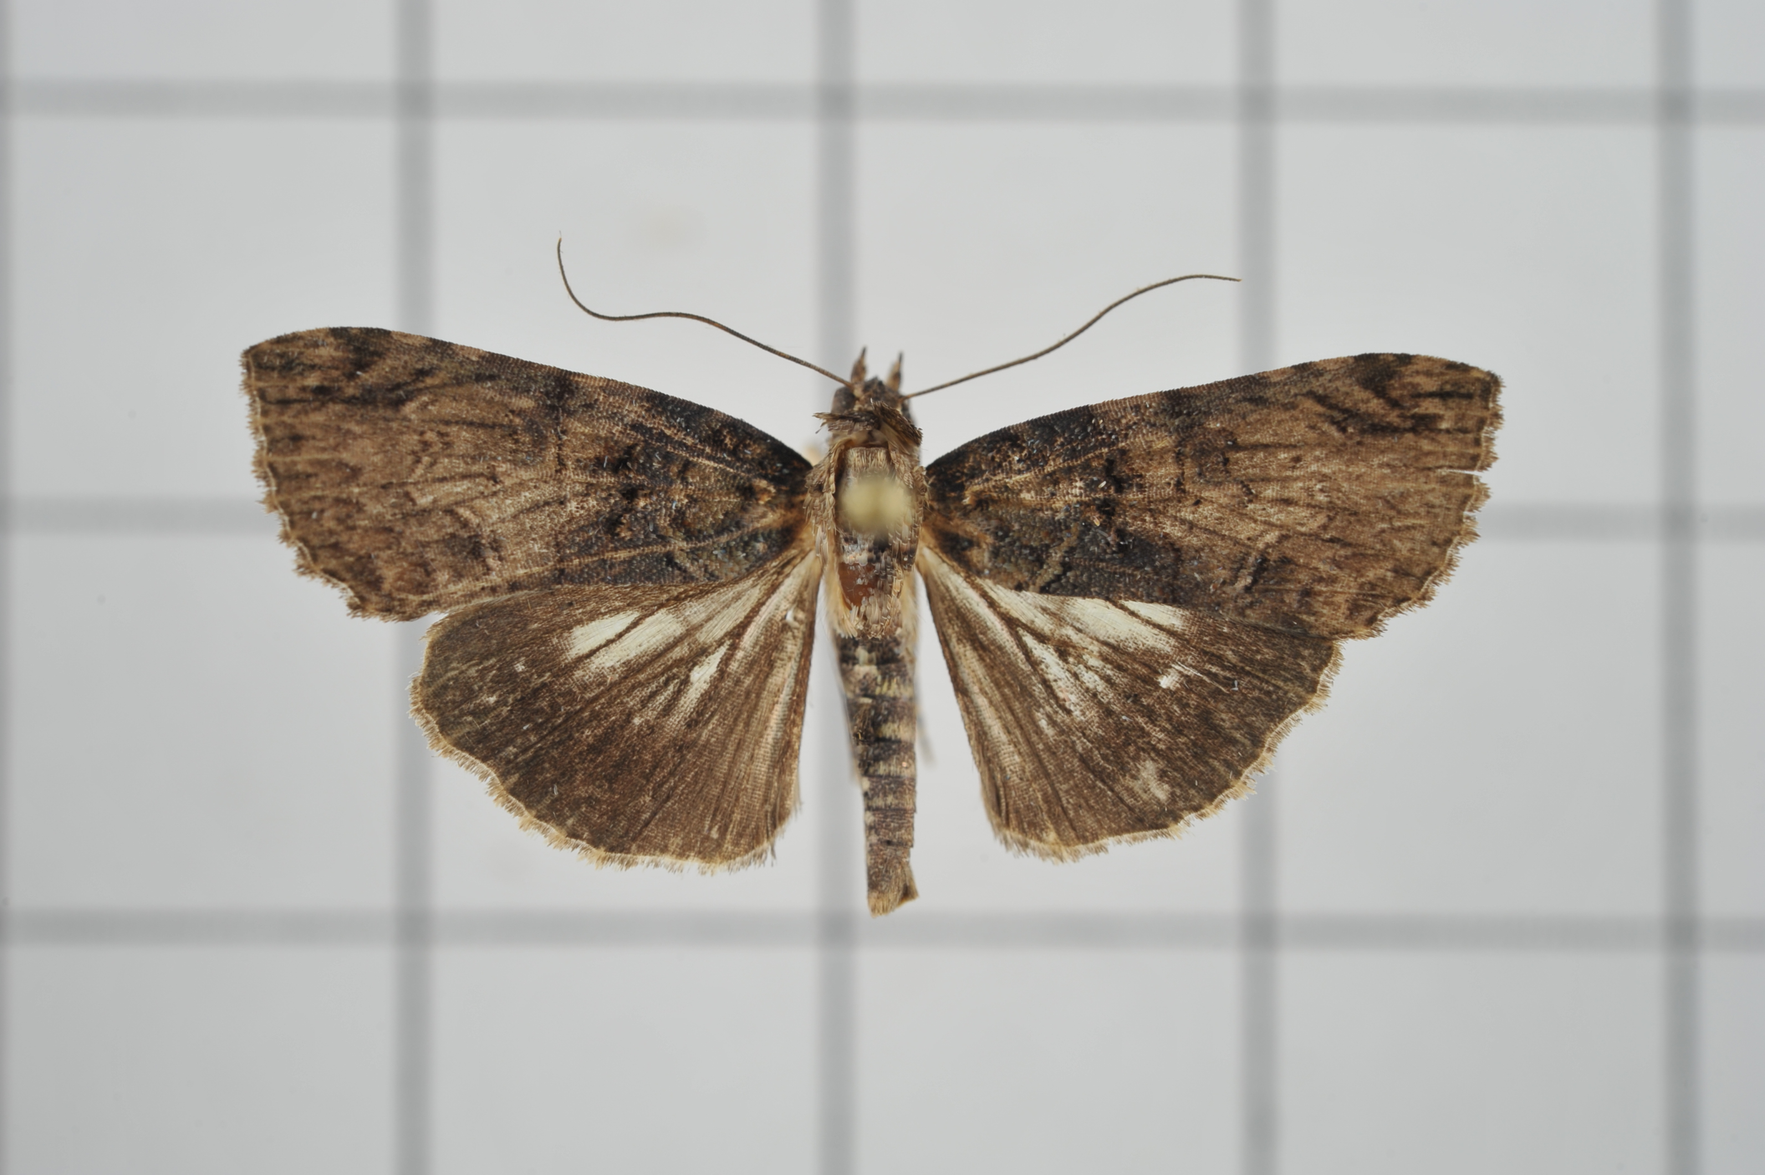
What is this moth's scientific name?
Lophoptera phaeobasis
